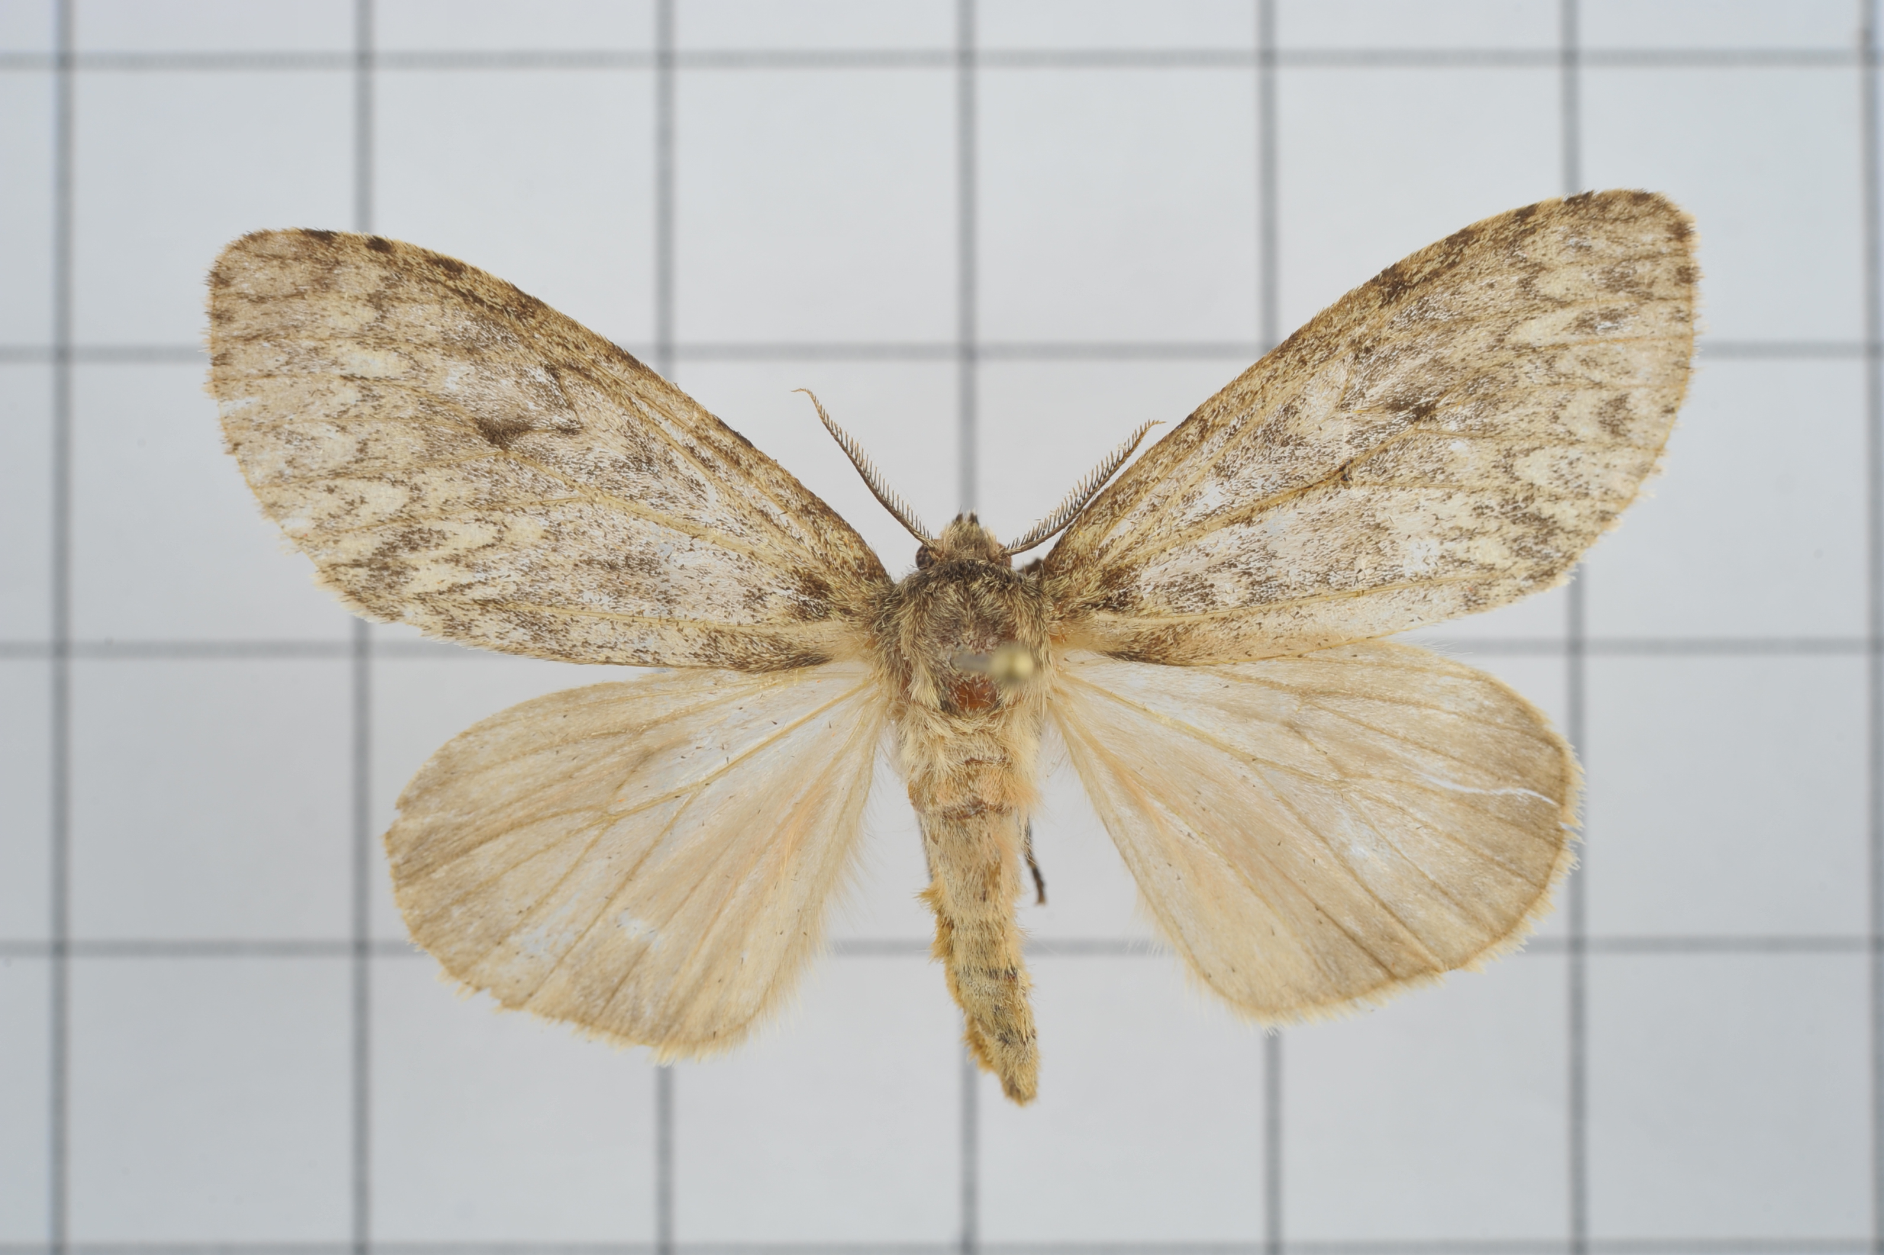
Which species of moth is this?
Lymantria iris
